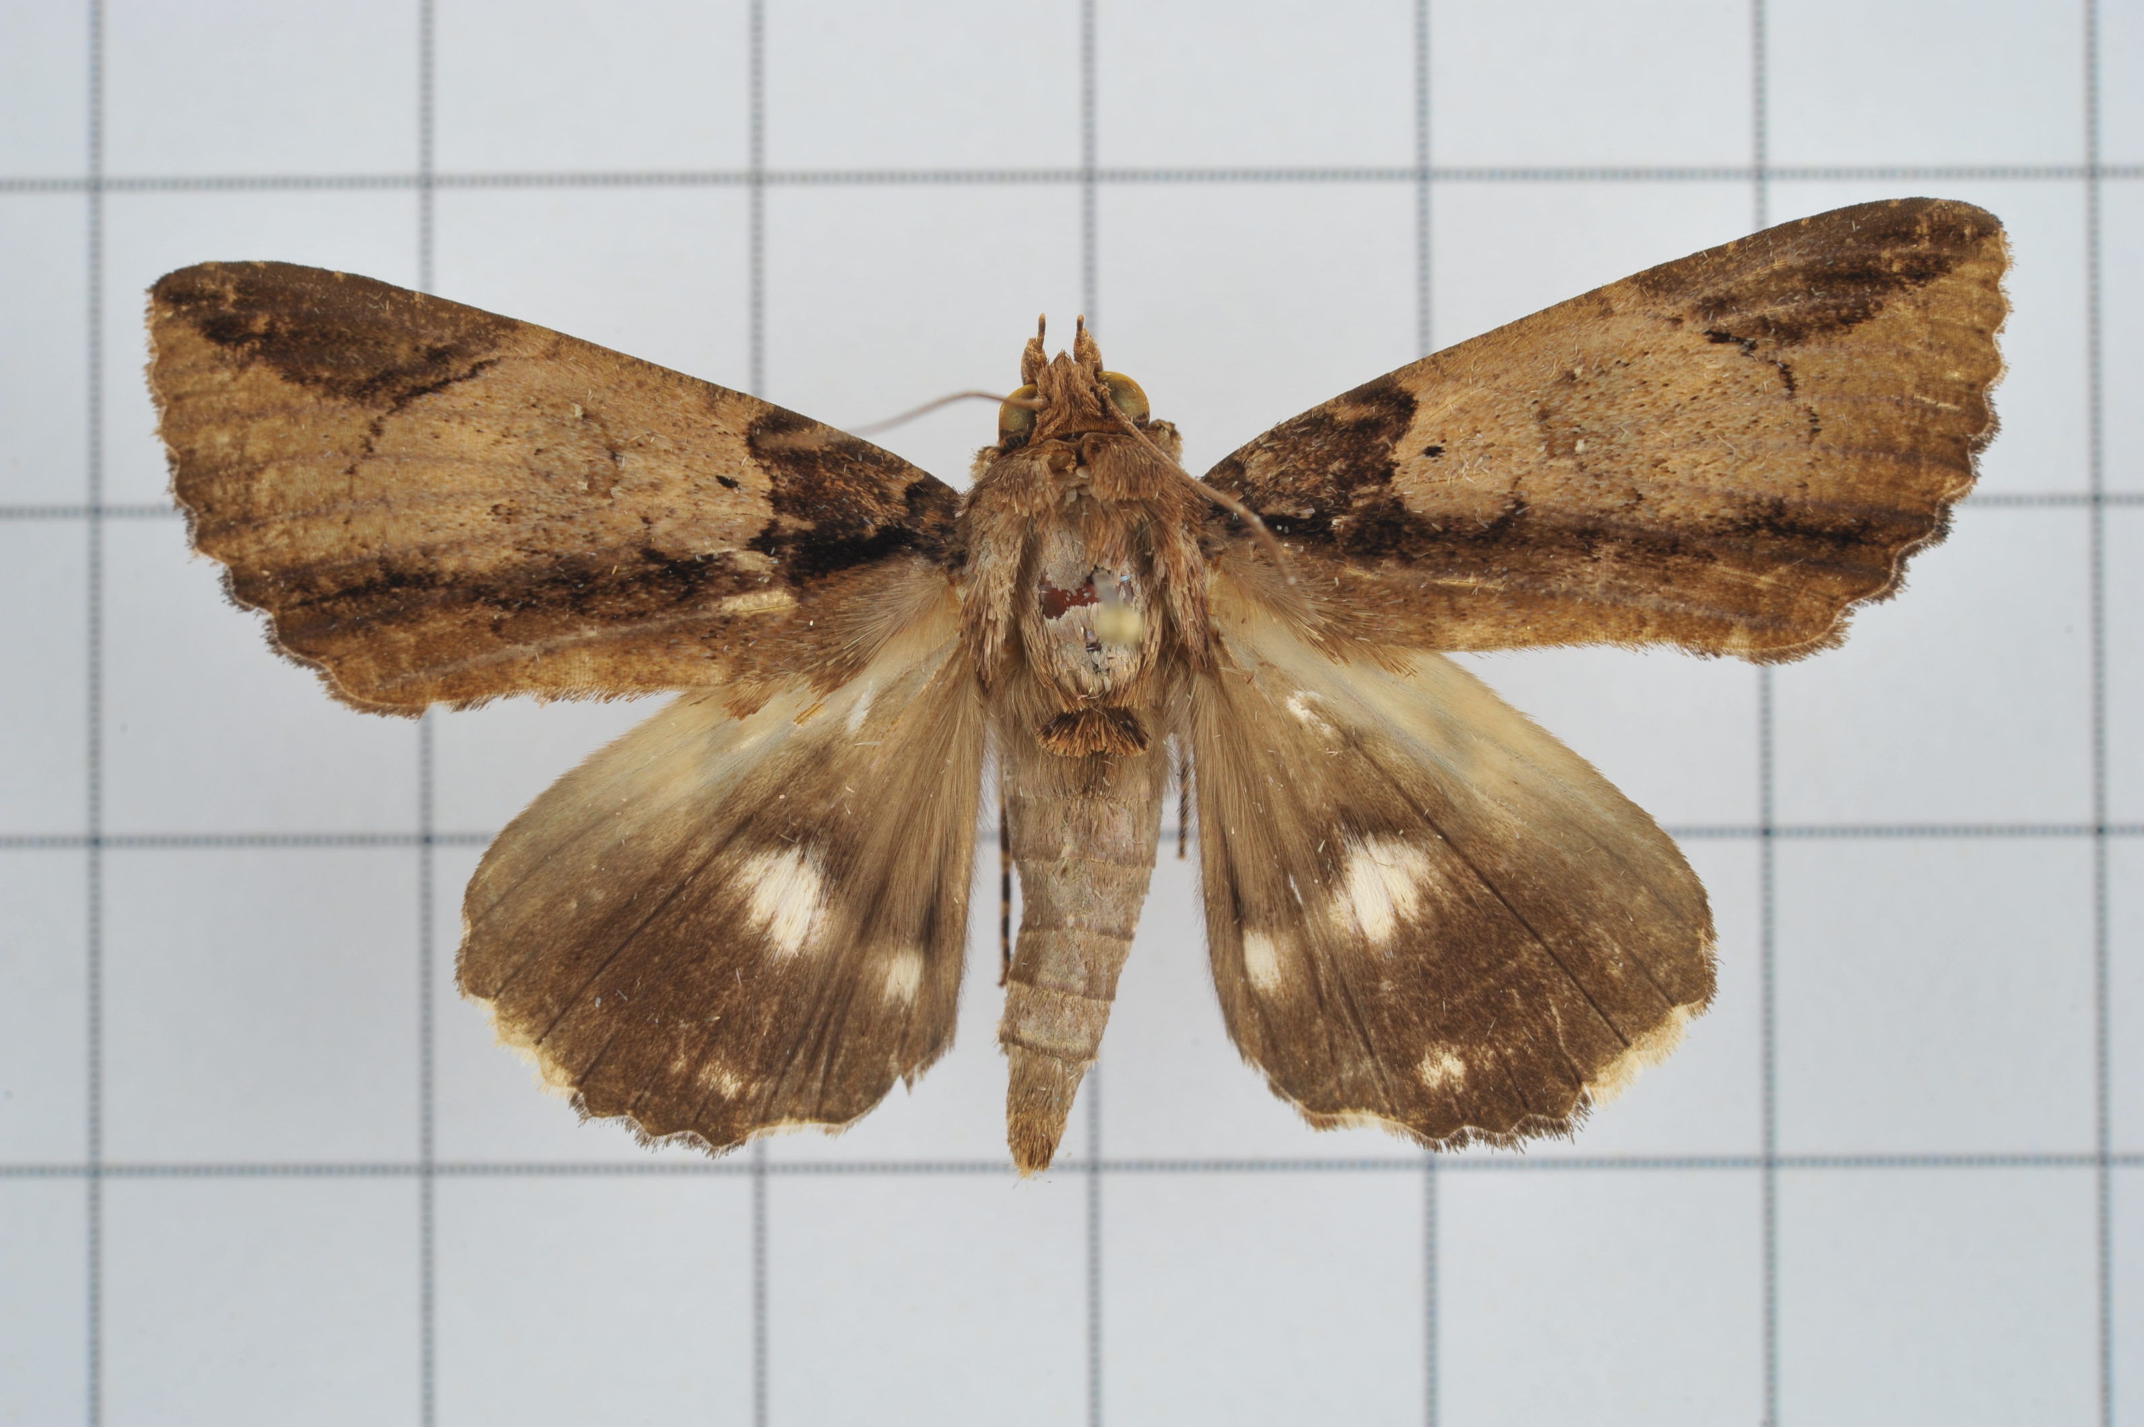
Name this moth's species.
Ercheia cyllaria
